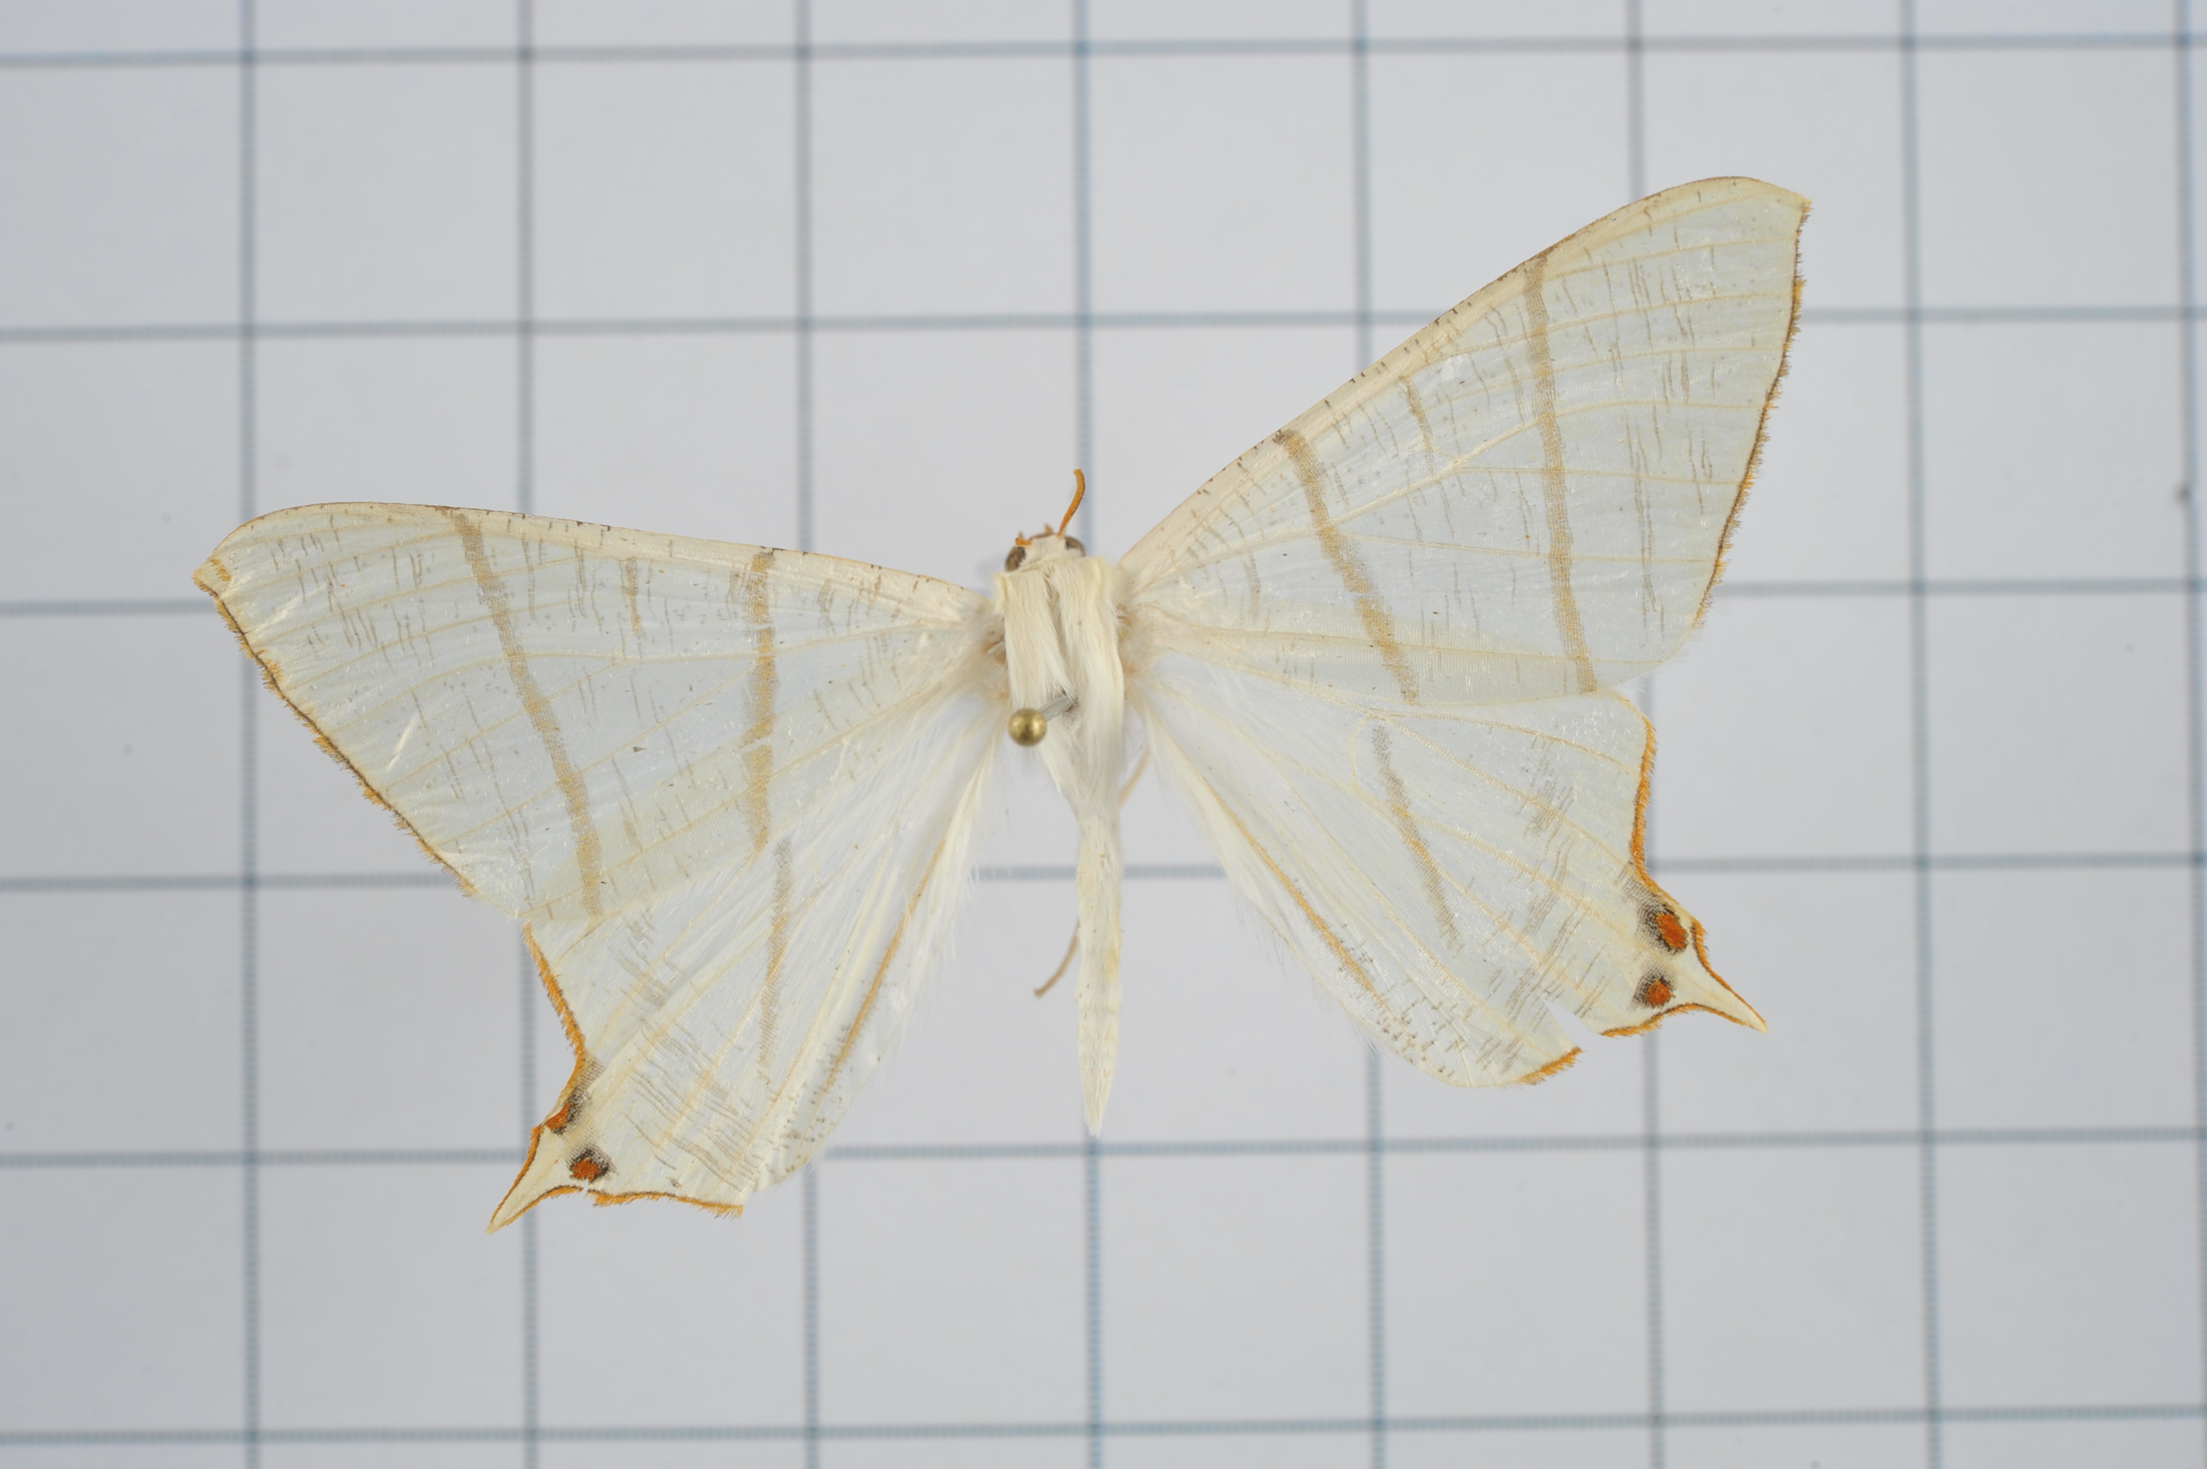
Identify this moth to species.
Ourapteryx yerburii virescens
